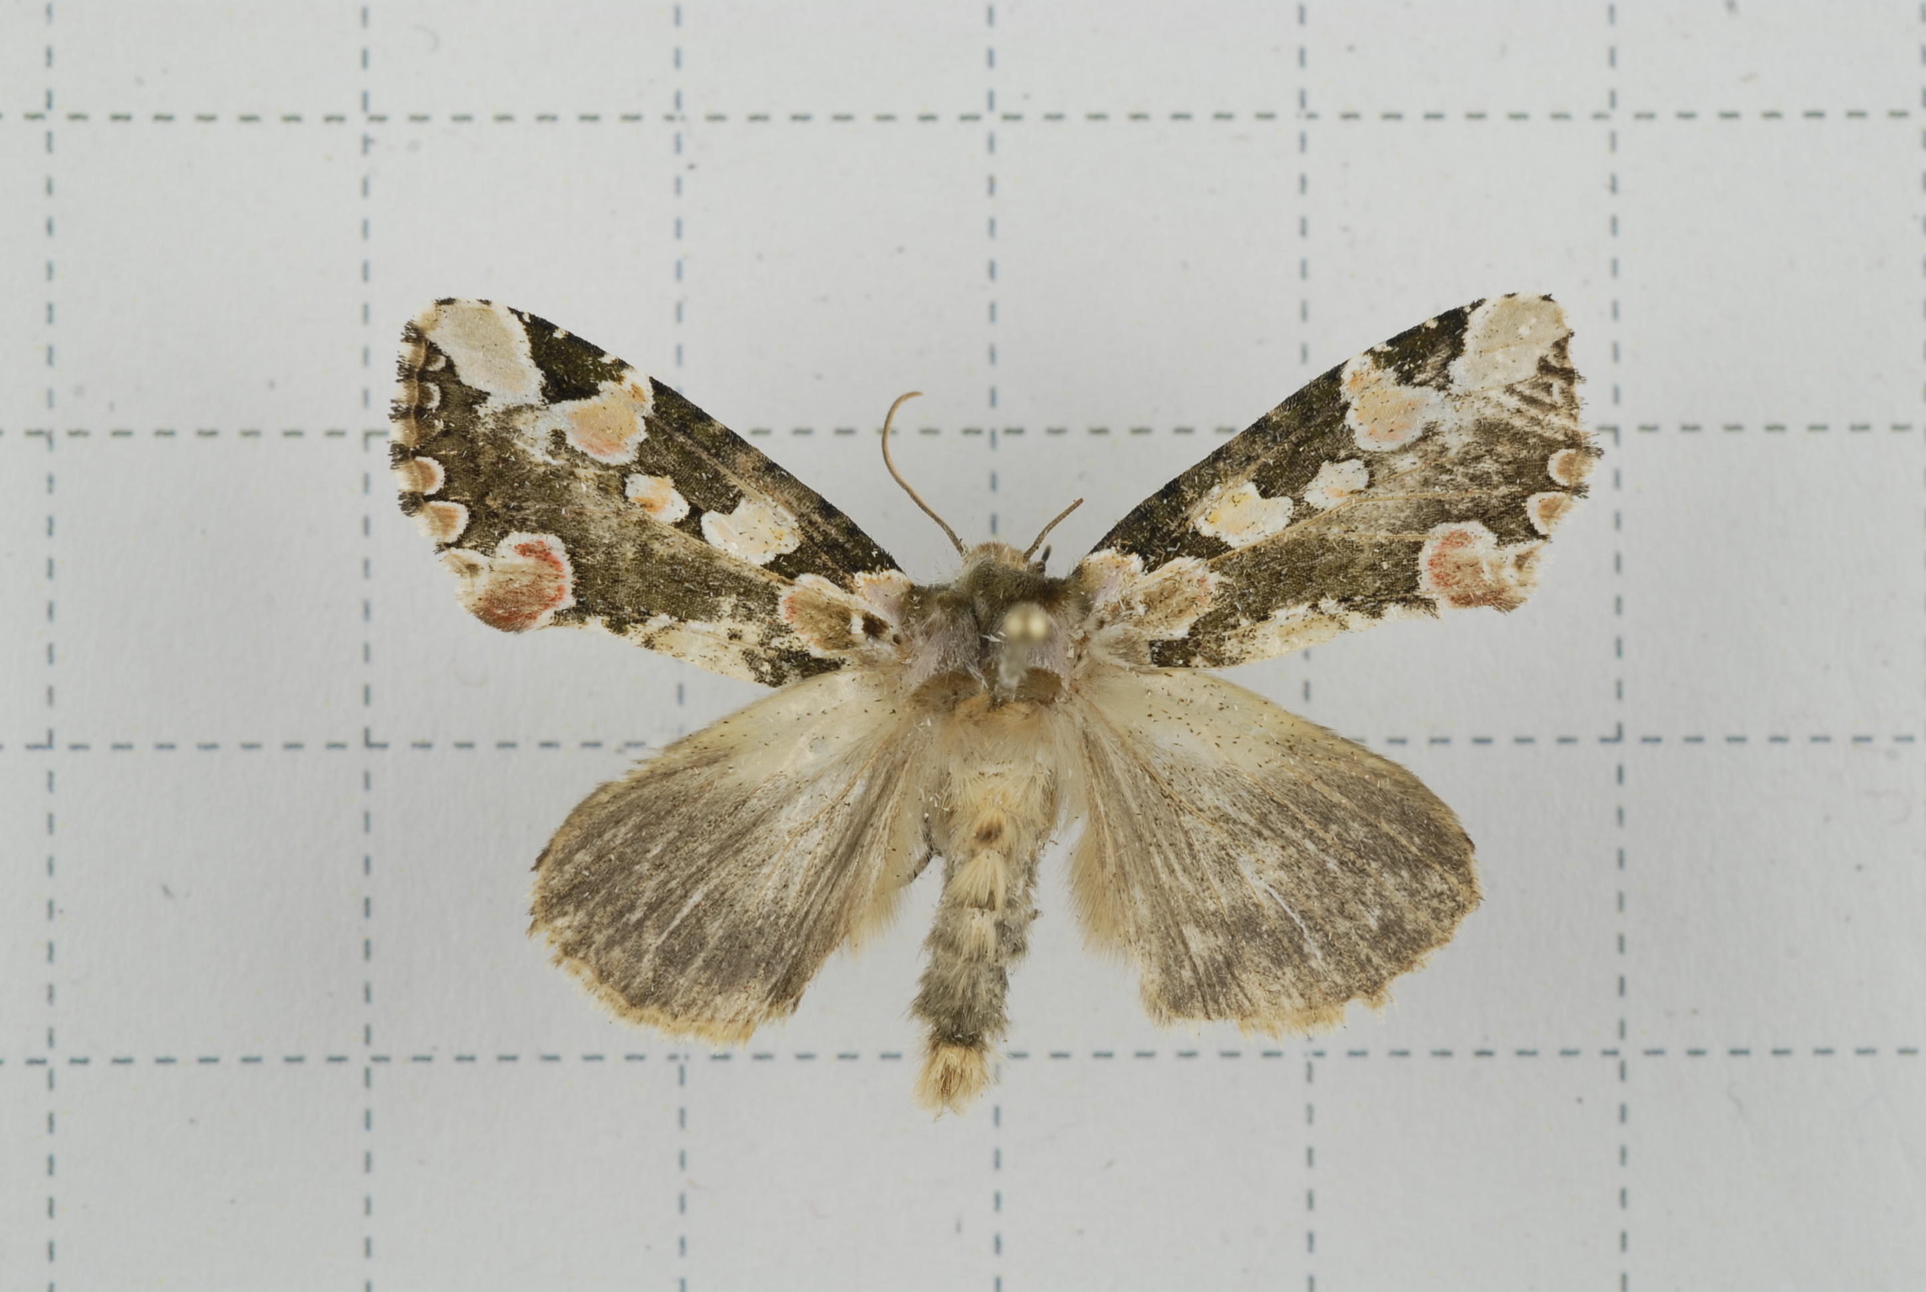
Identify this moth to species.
Horithyatira decorata takamukui
